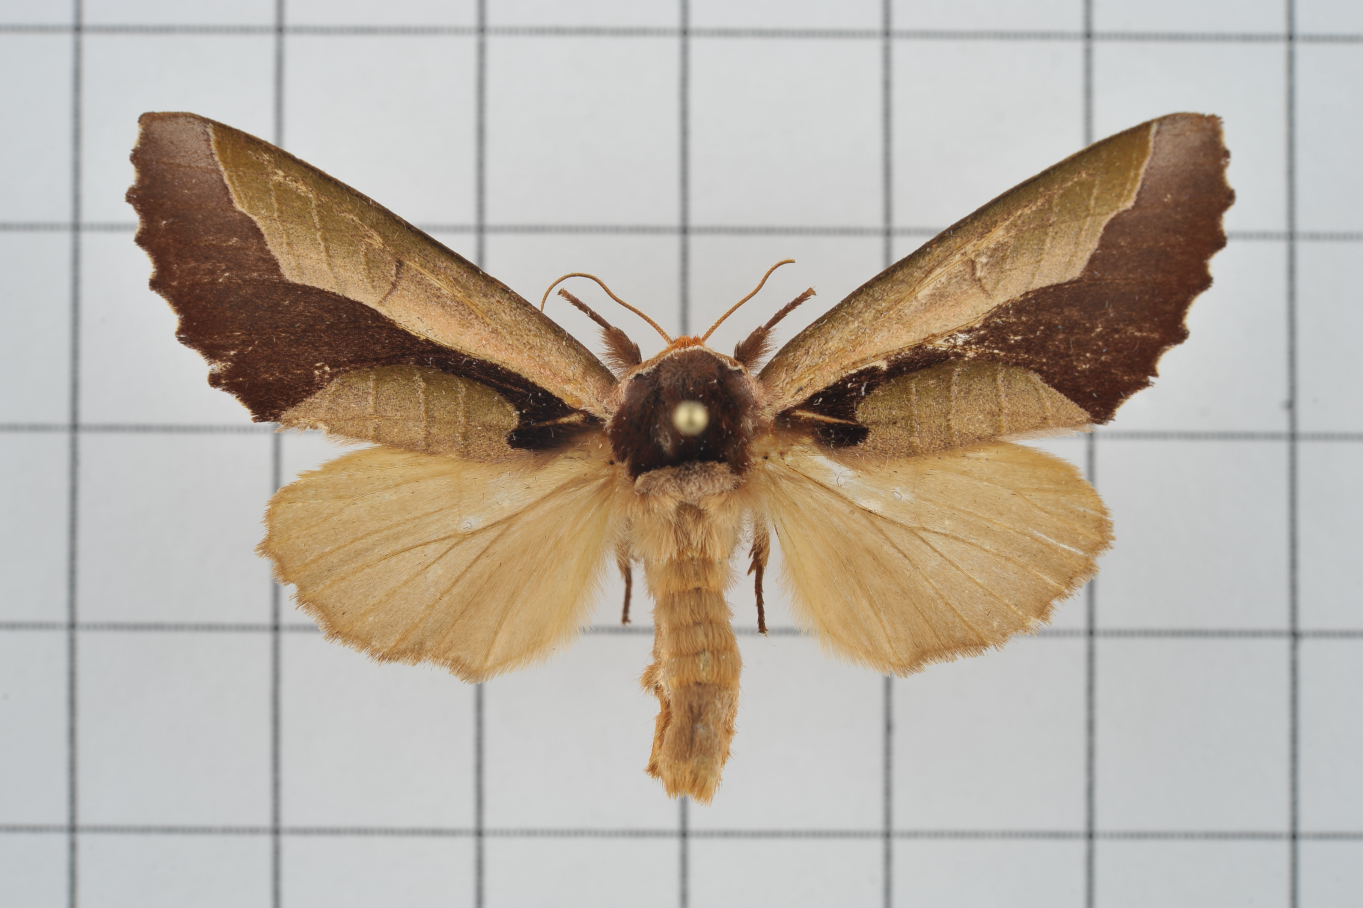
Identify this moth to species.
Uropyia meticulodina
